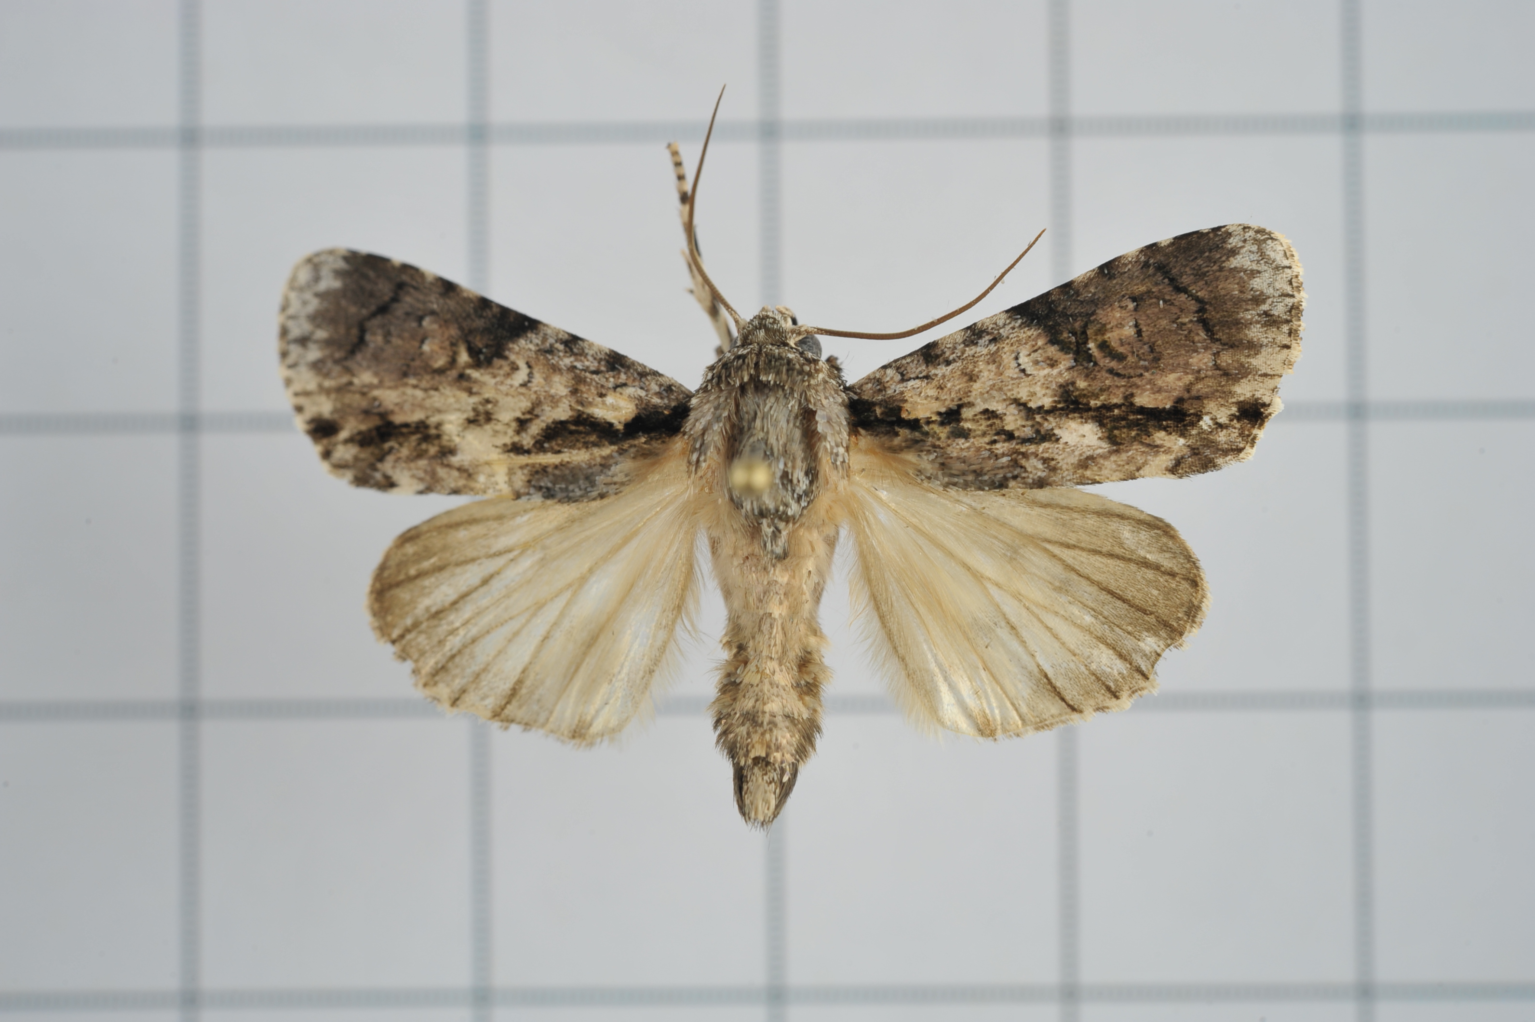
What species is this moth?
Fascionycta fasciata
